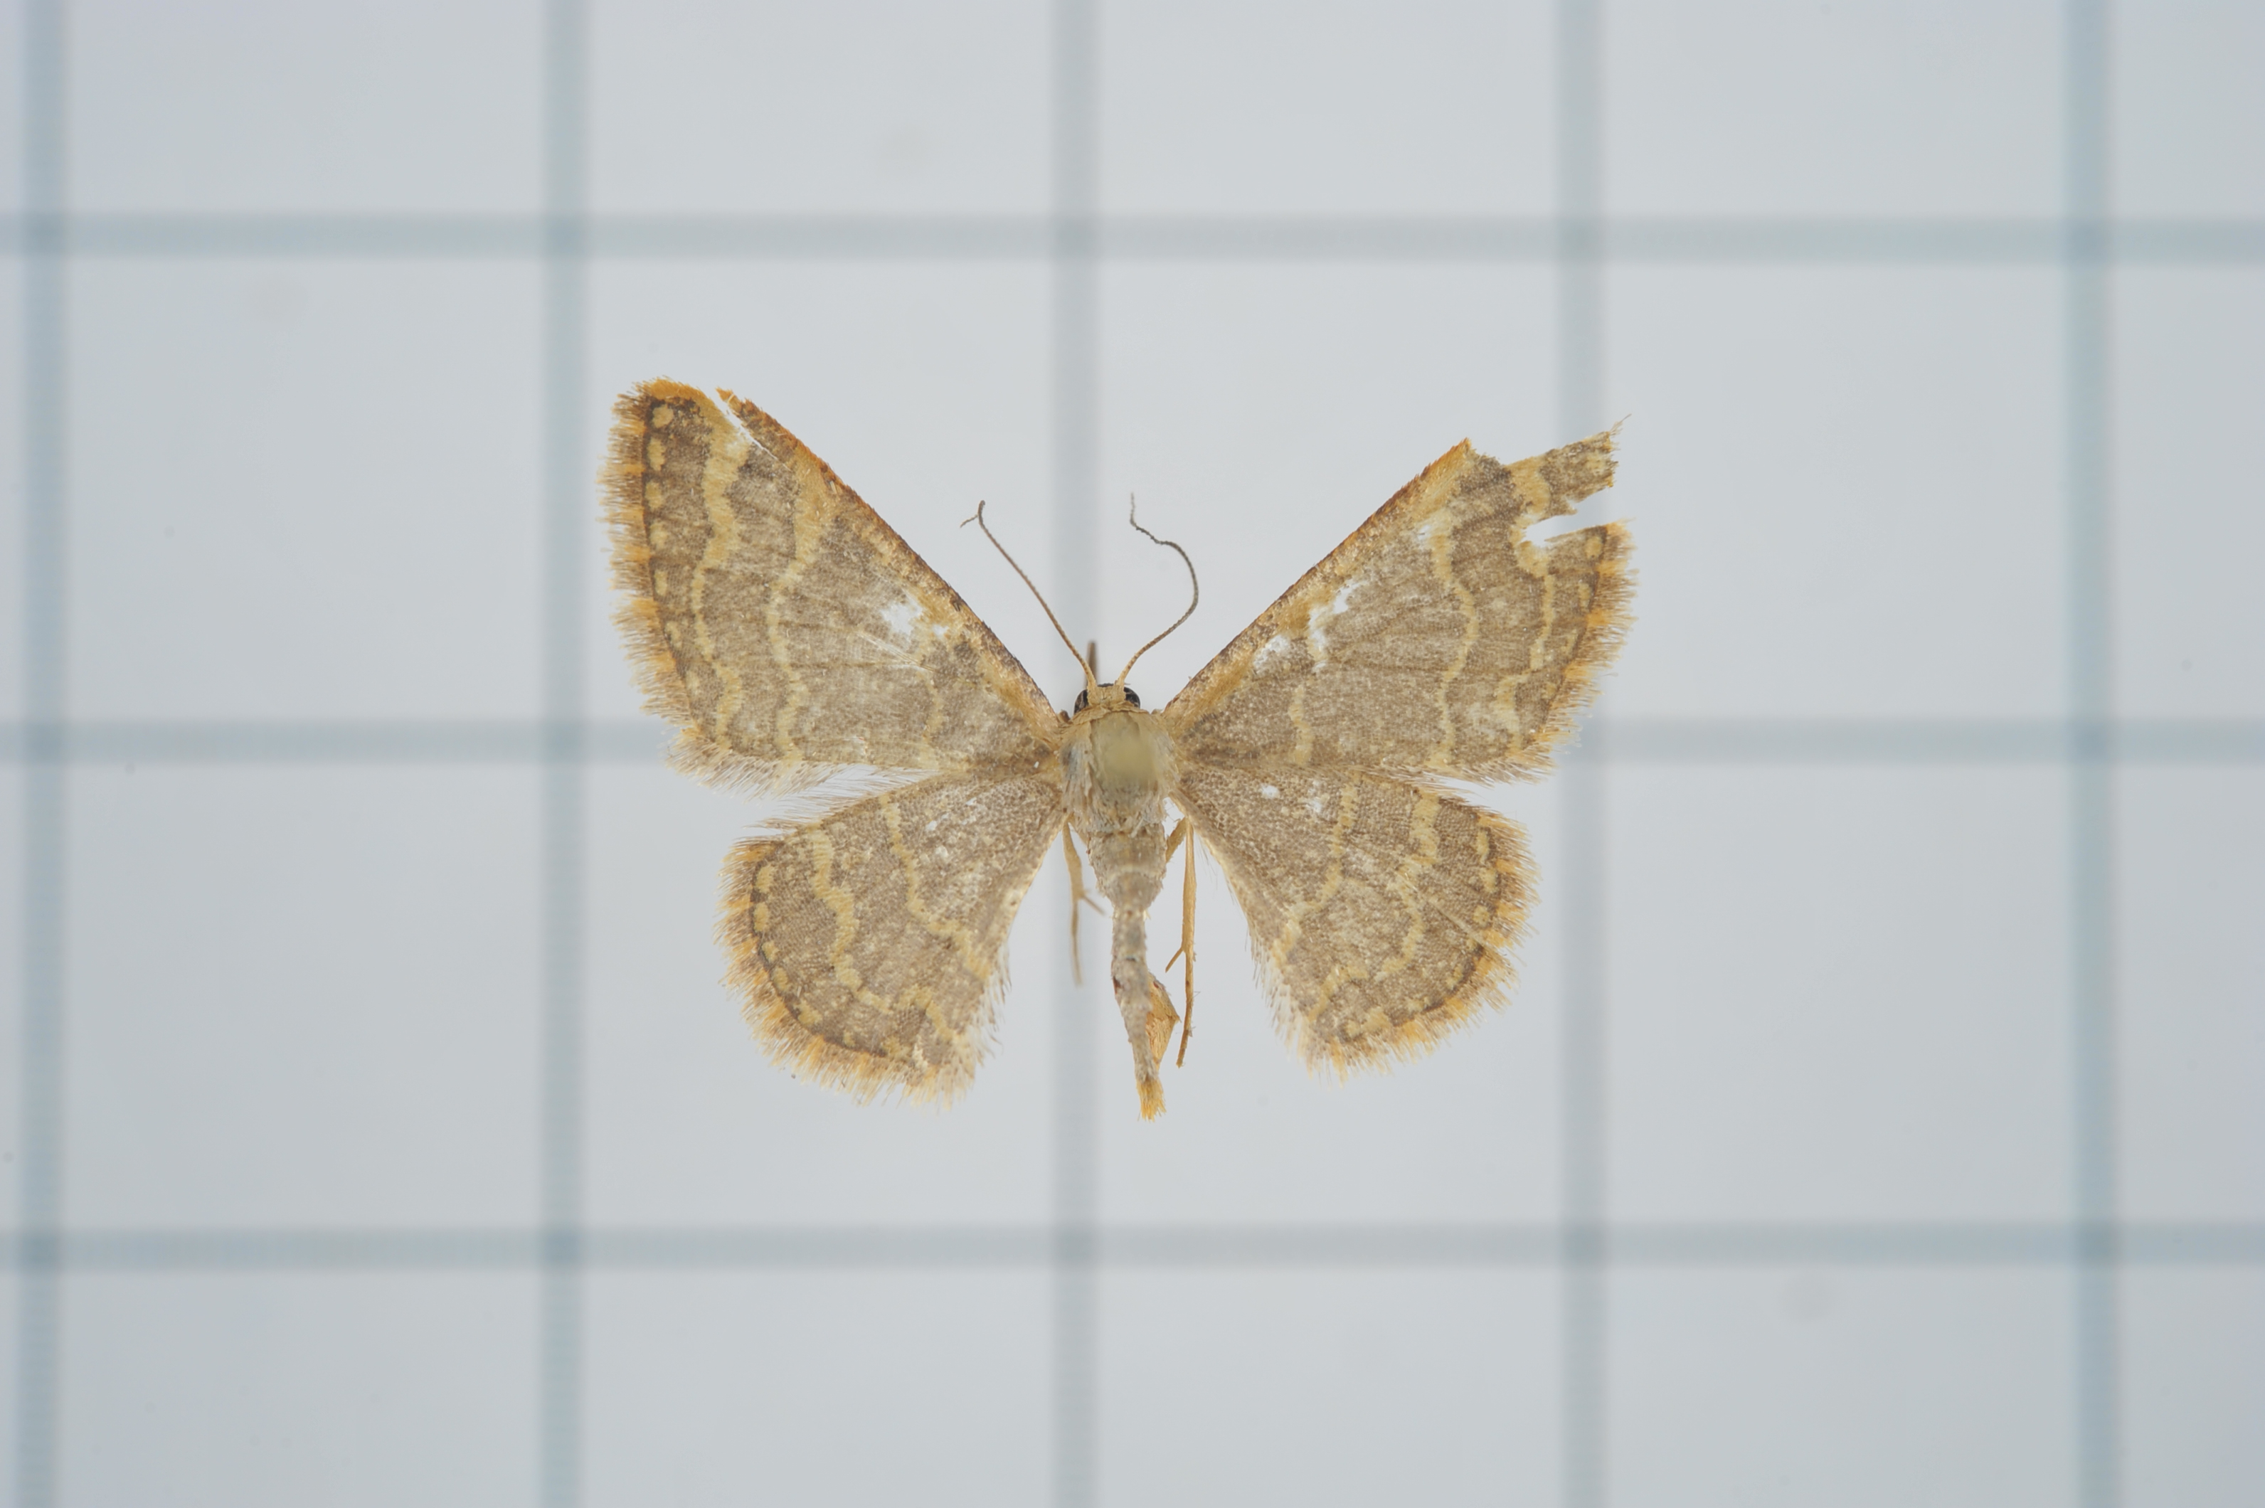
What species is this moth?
Idaea costiguttata
